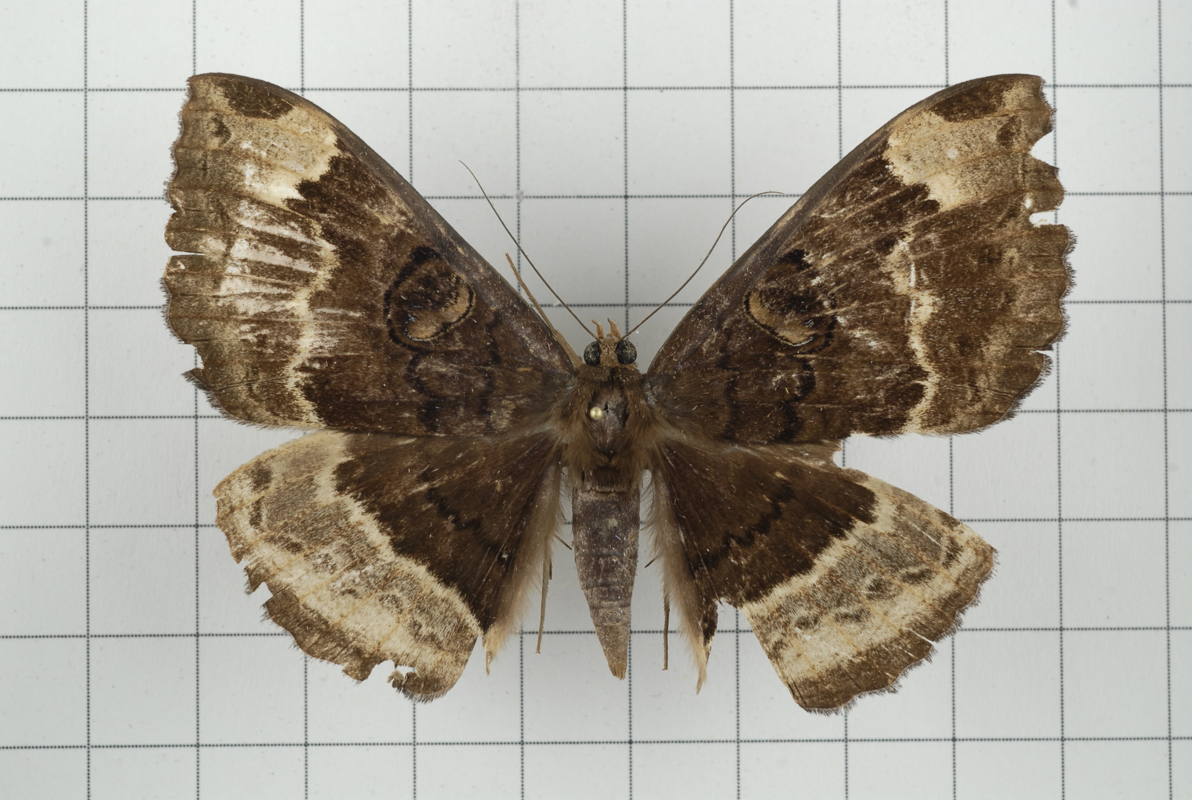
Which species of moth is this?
Erebus caprimulgus caprimulgus
